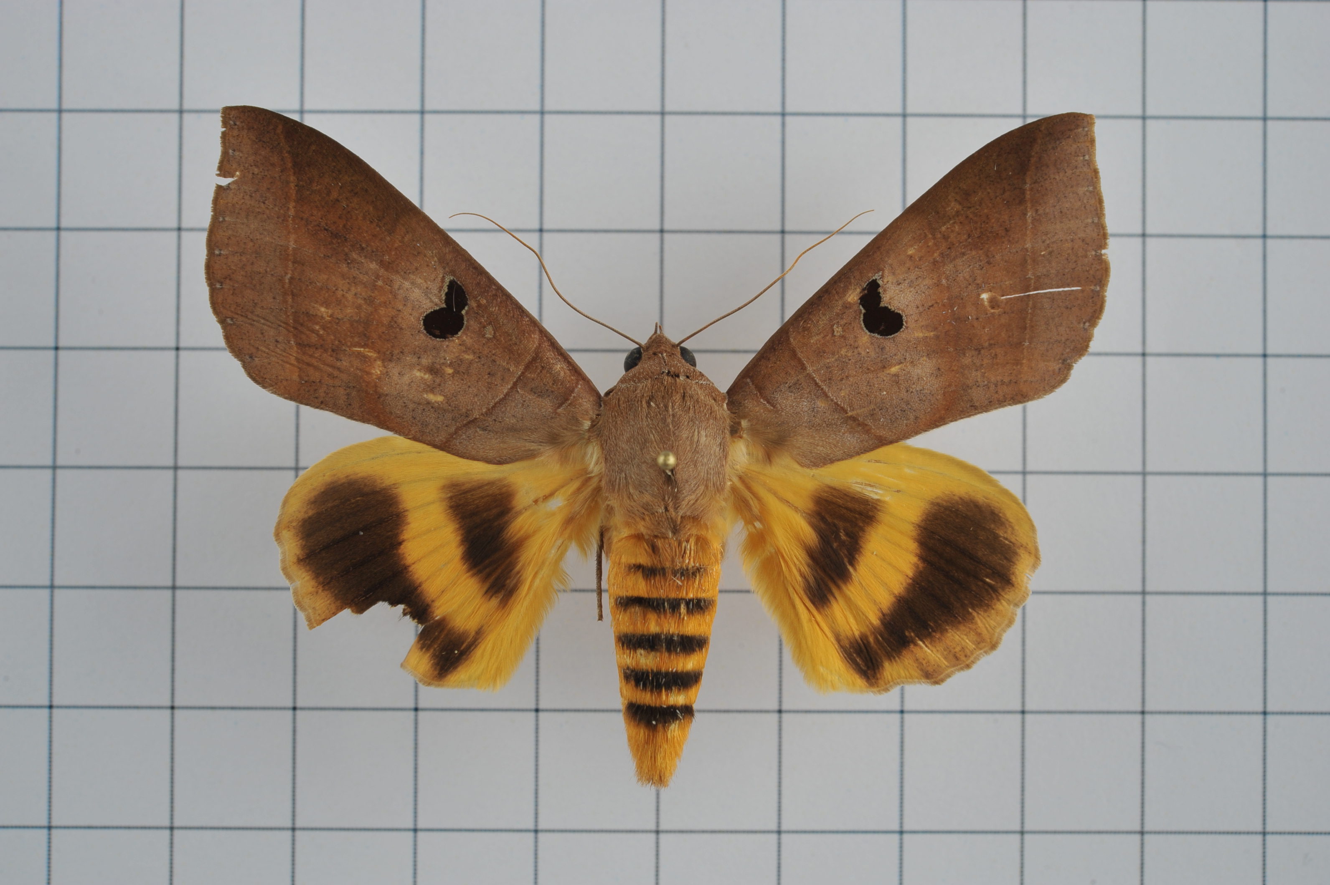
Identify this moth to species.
Thyas coronata
